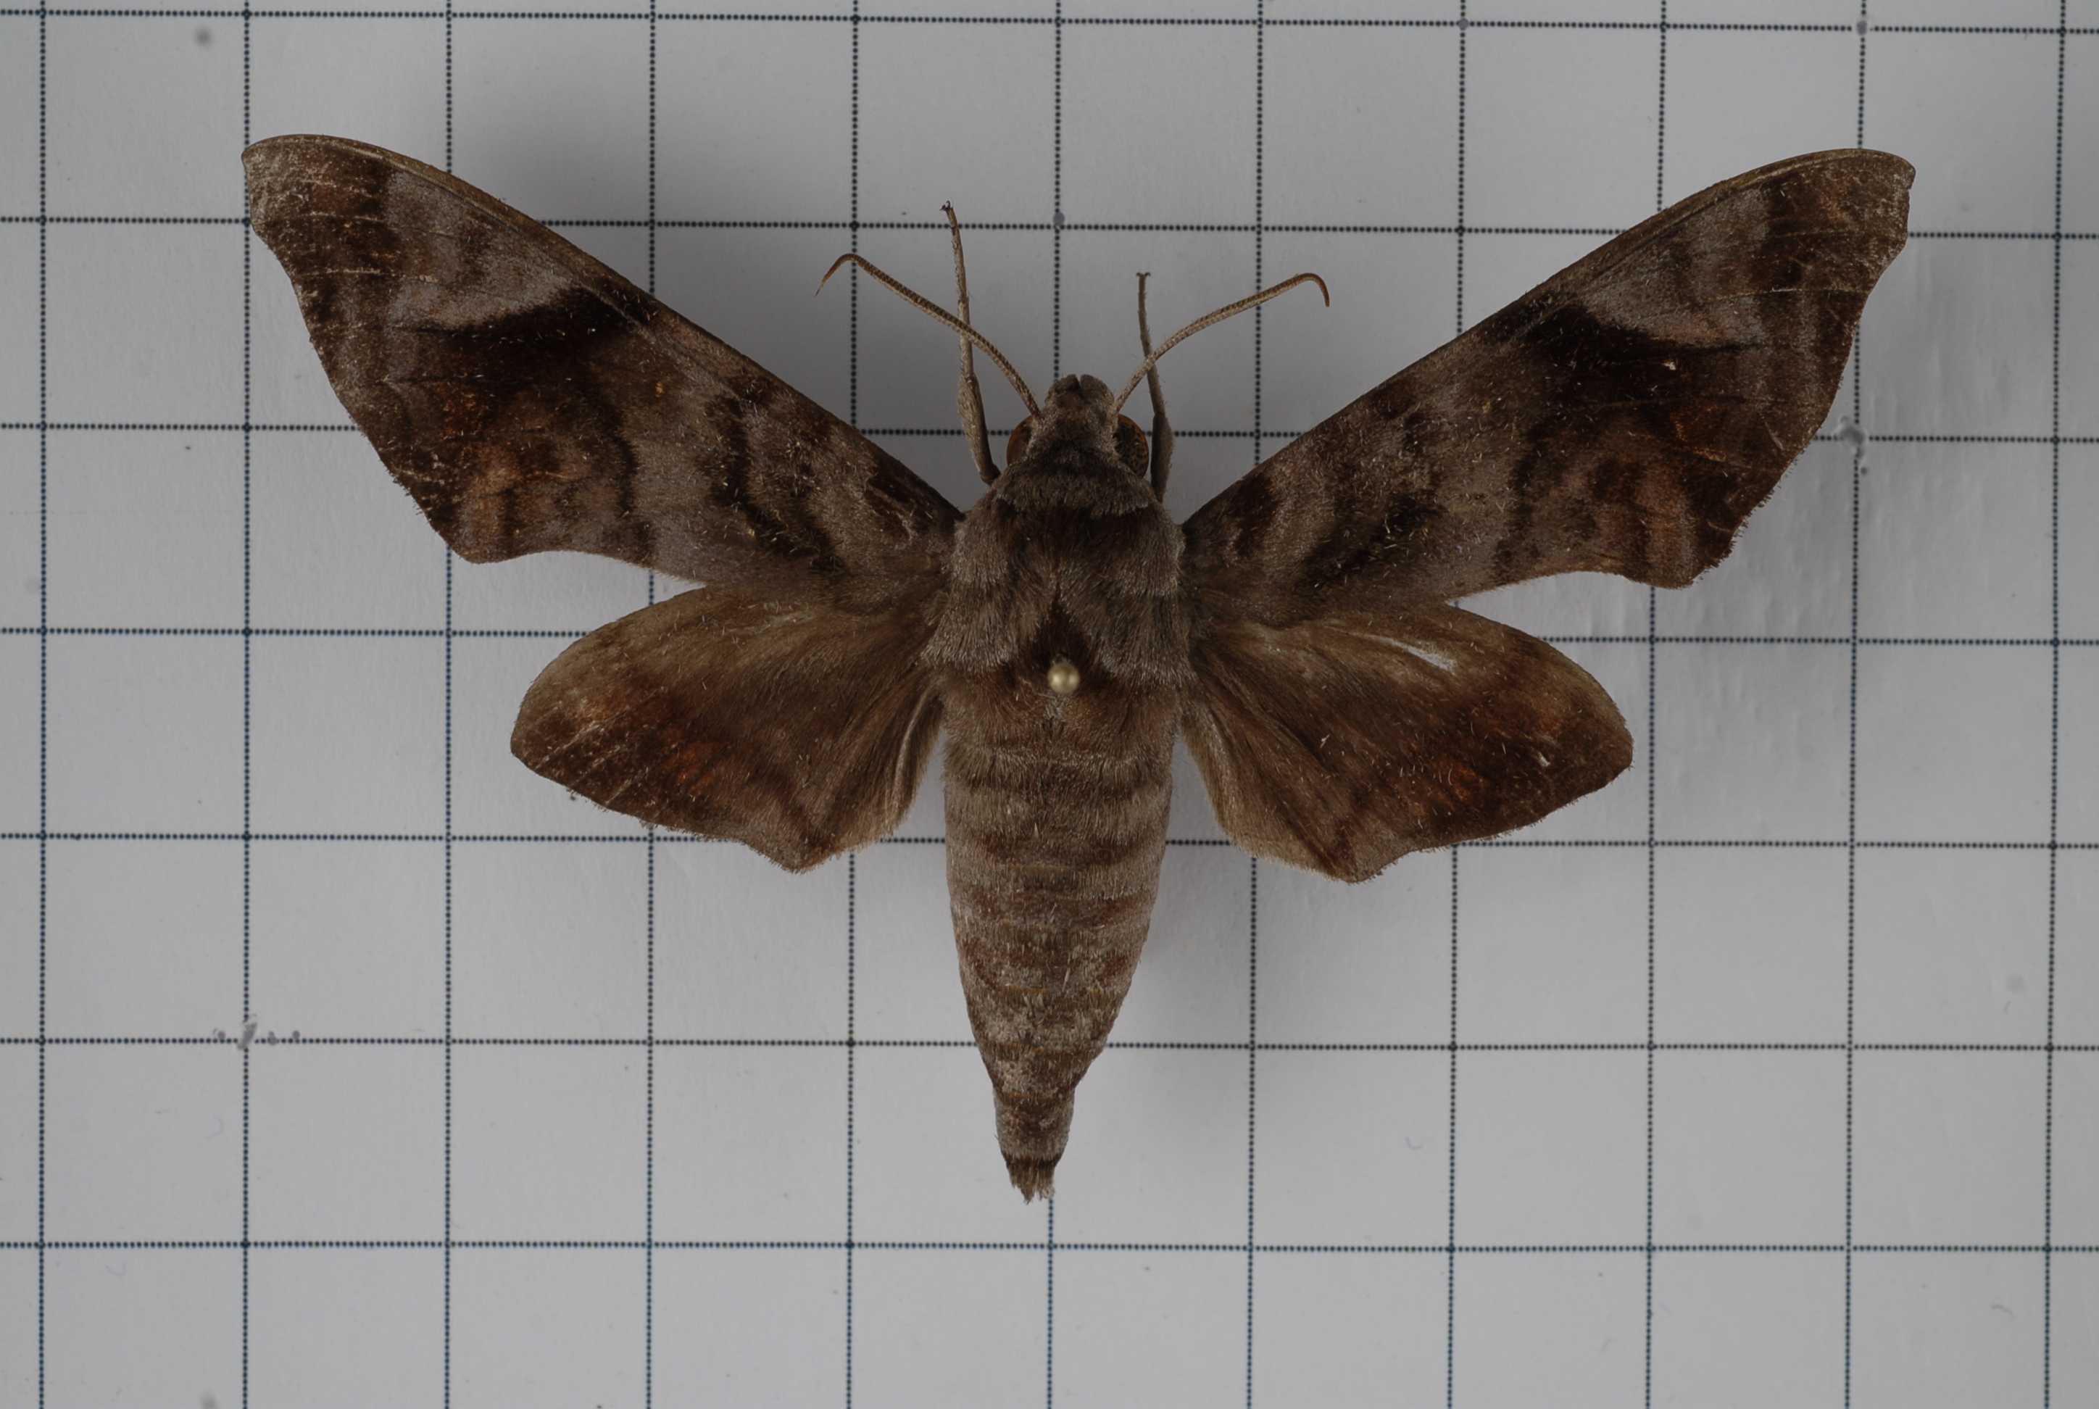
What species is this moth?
Acosmeryx castanea
